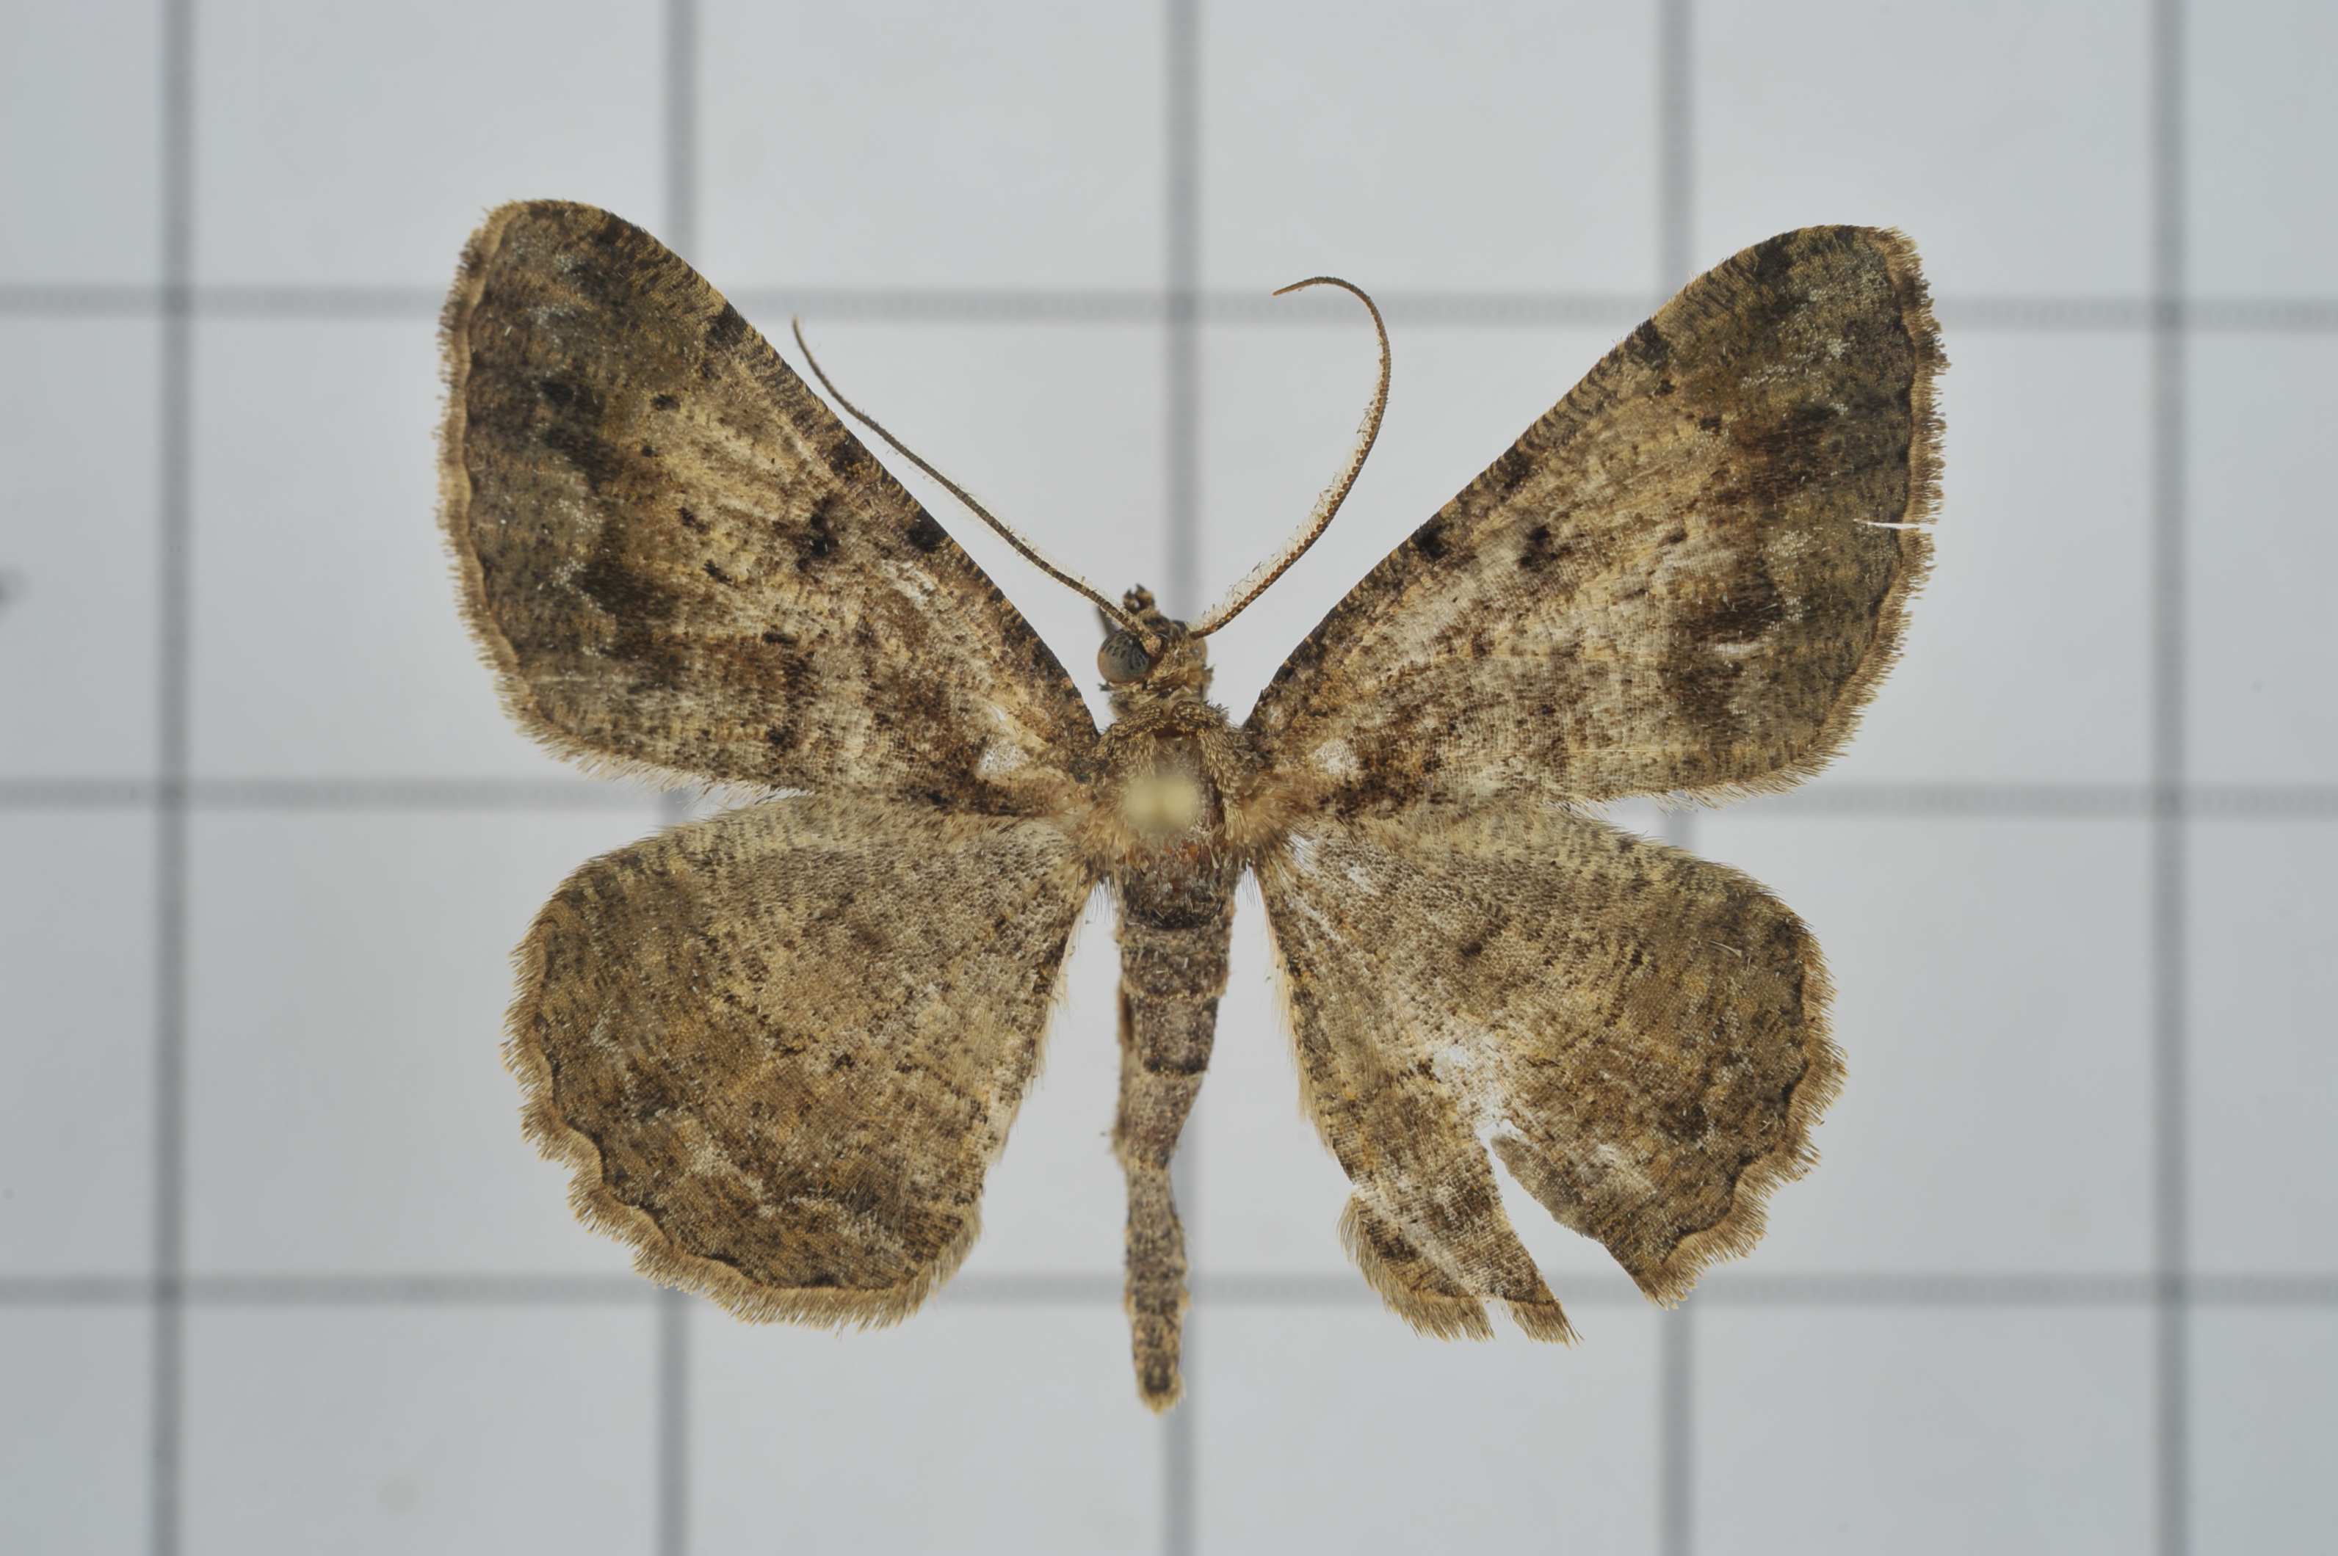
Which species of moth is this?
Psilalcis pulveraria
